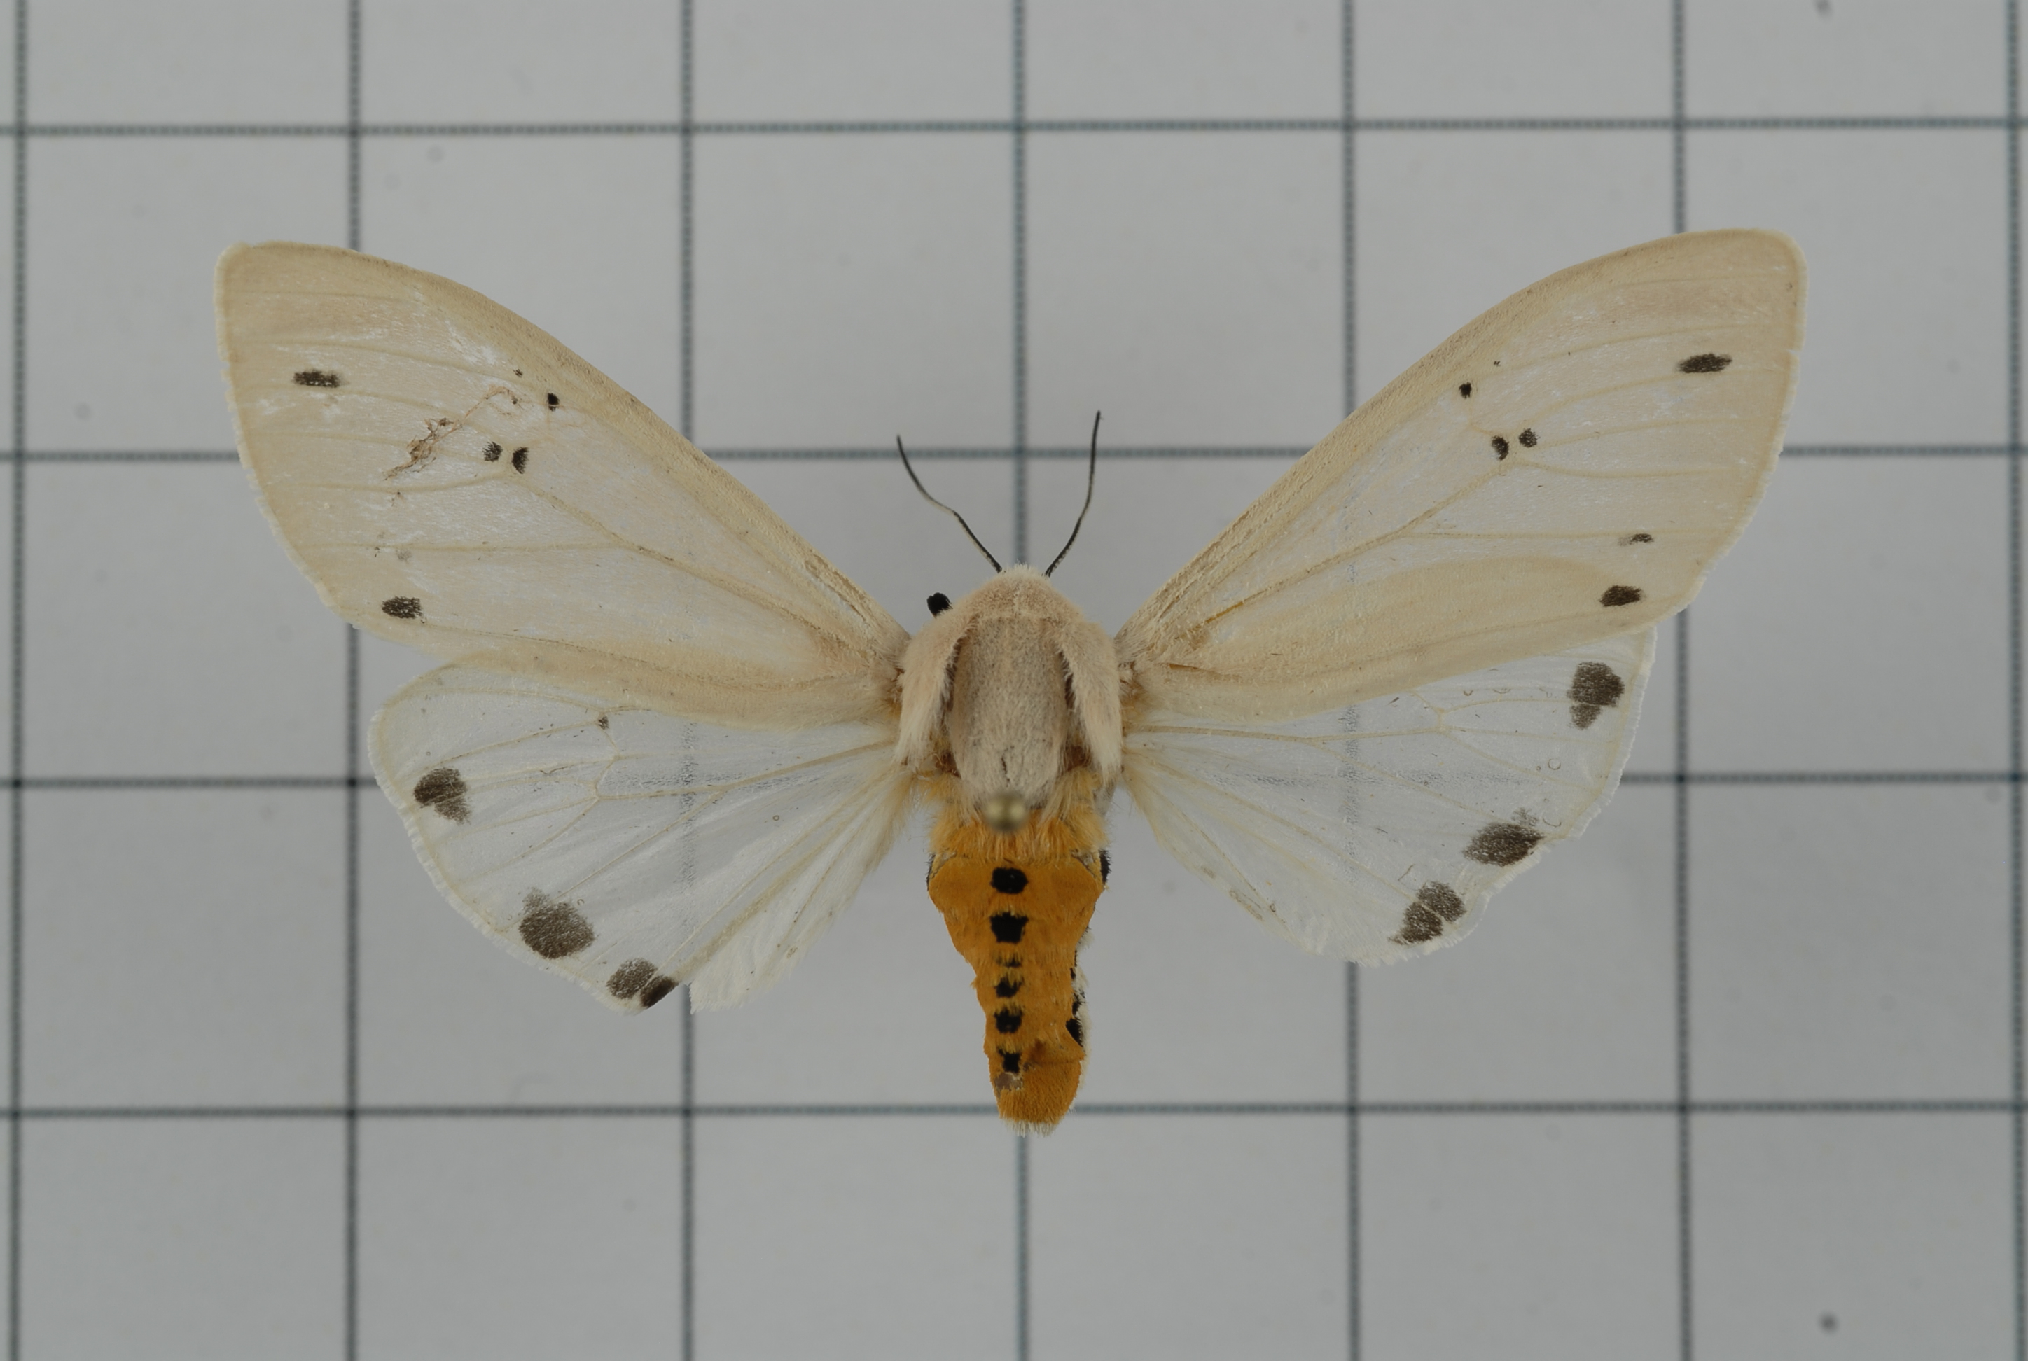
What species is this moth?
Creatonotos transiens koni
